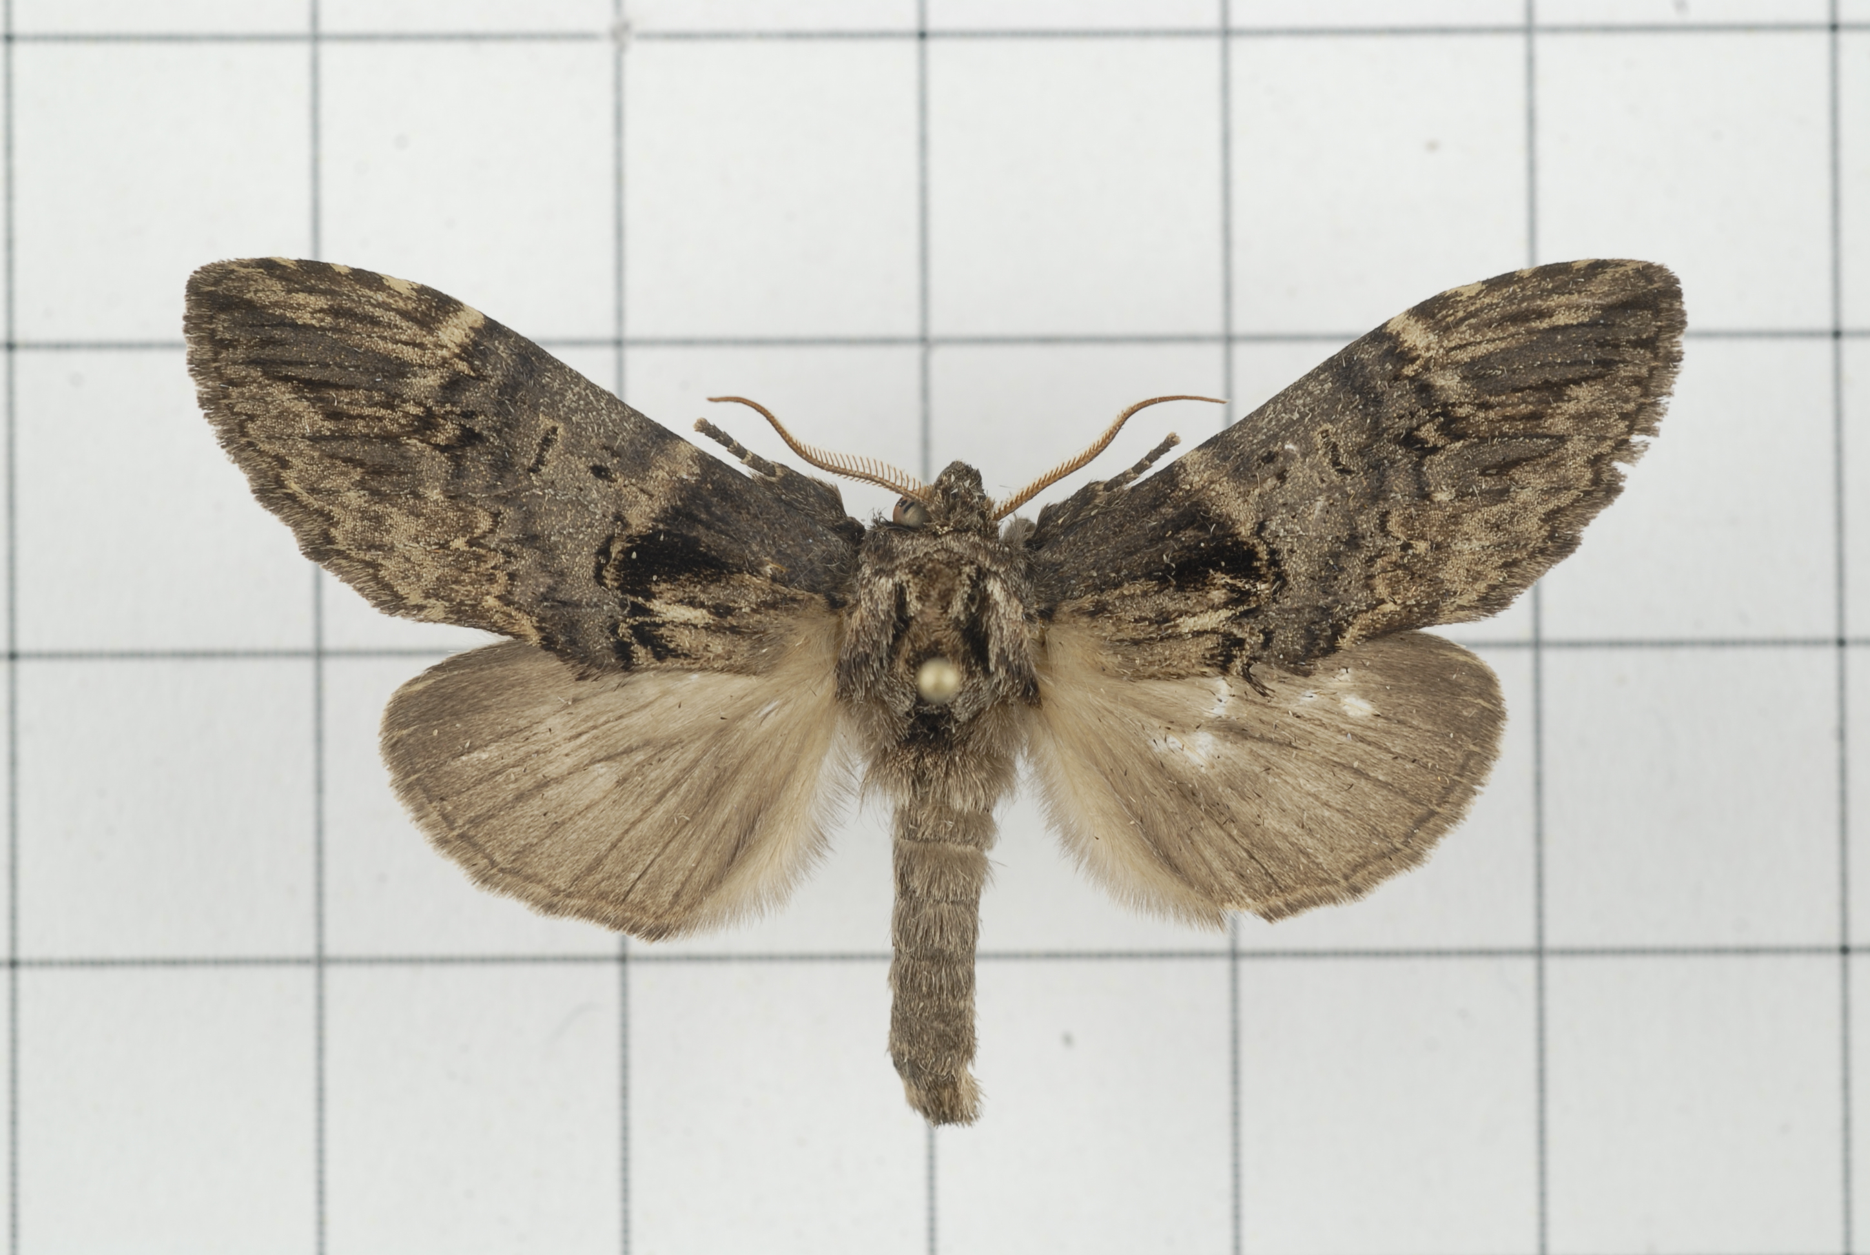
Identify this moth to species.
Hyperaeschrella kosemponica
